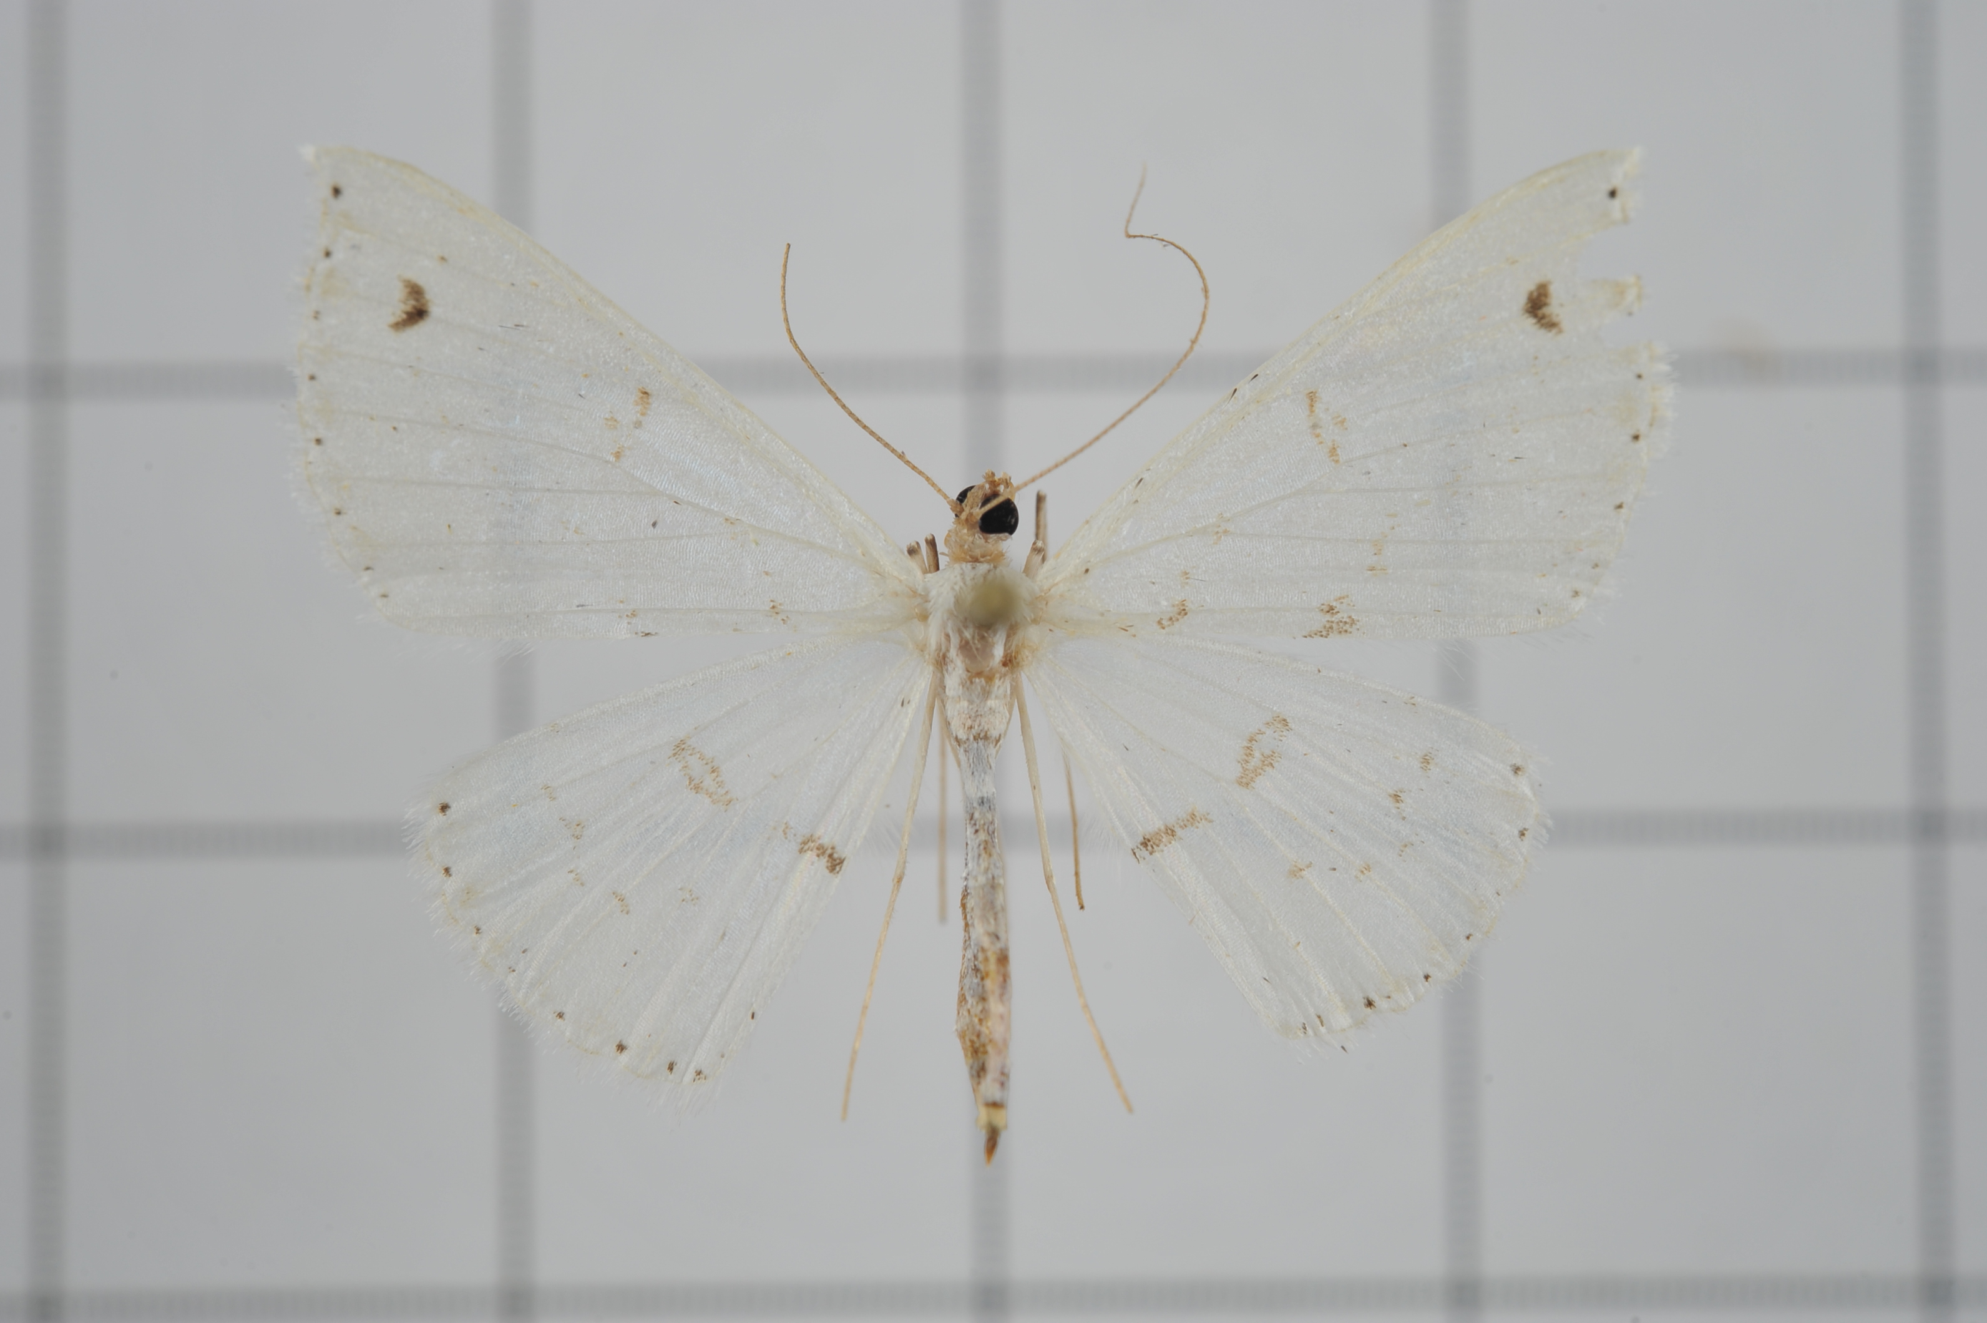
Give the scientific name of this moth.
Derambila dentifera
